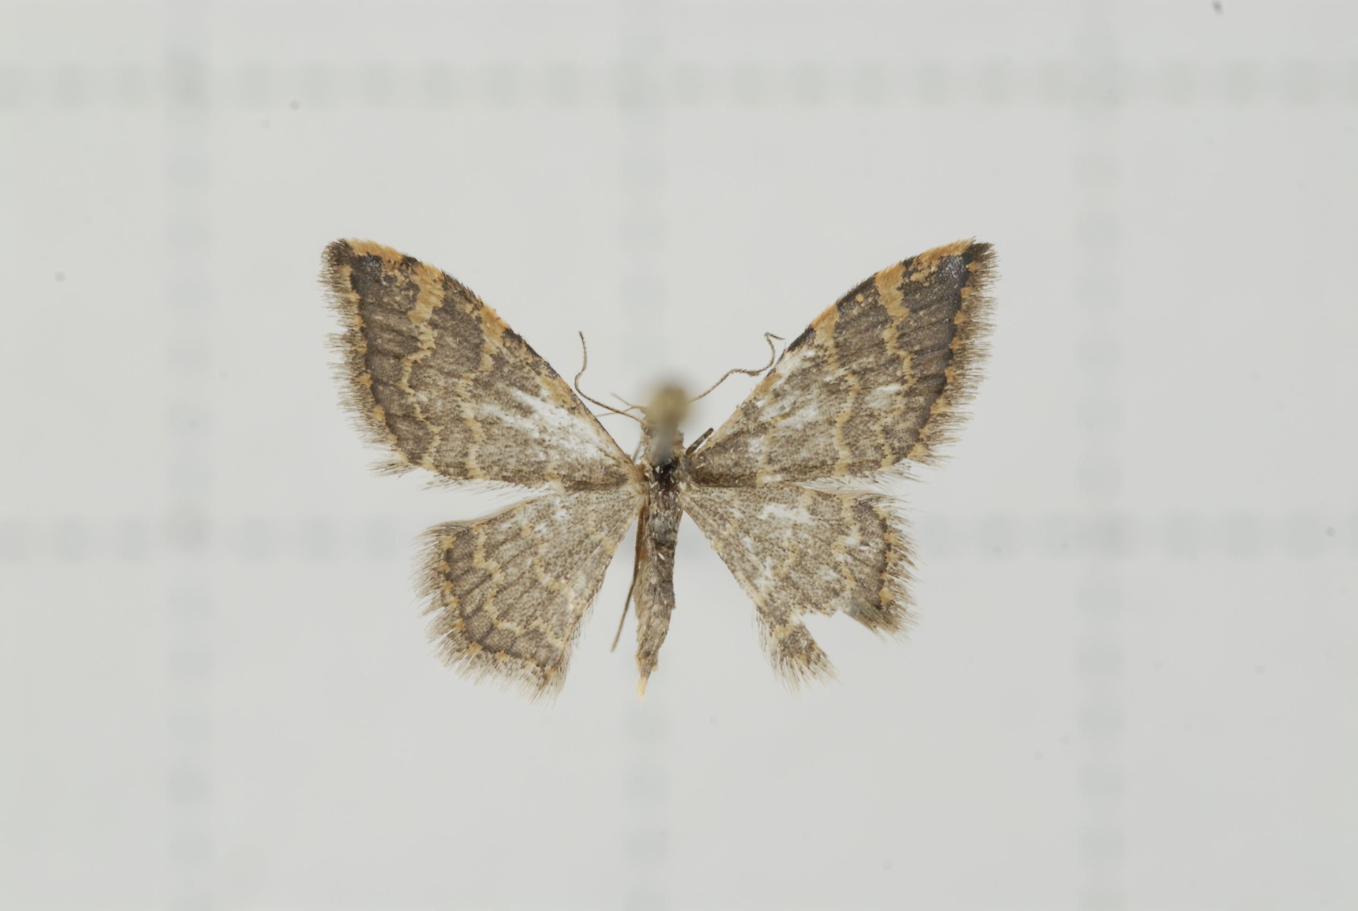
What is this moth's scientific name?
Lophophleps purpurea
